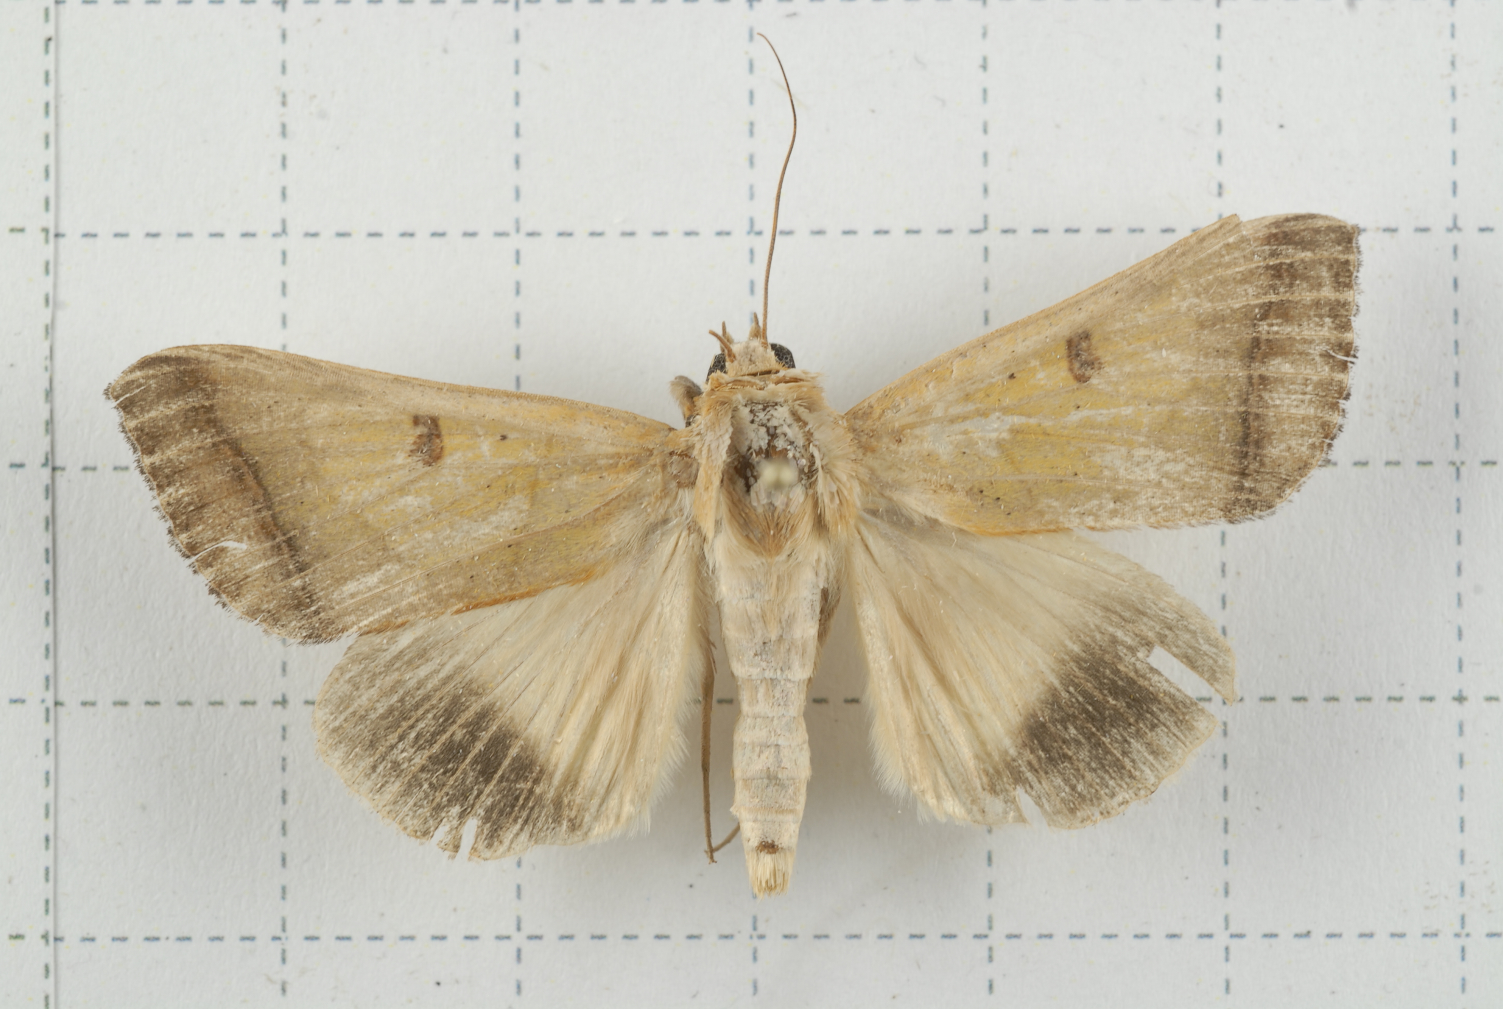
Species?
Ophiusa trapezium
